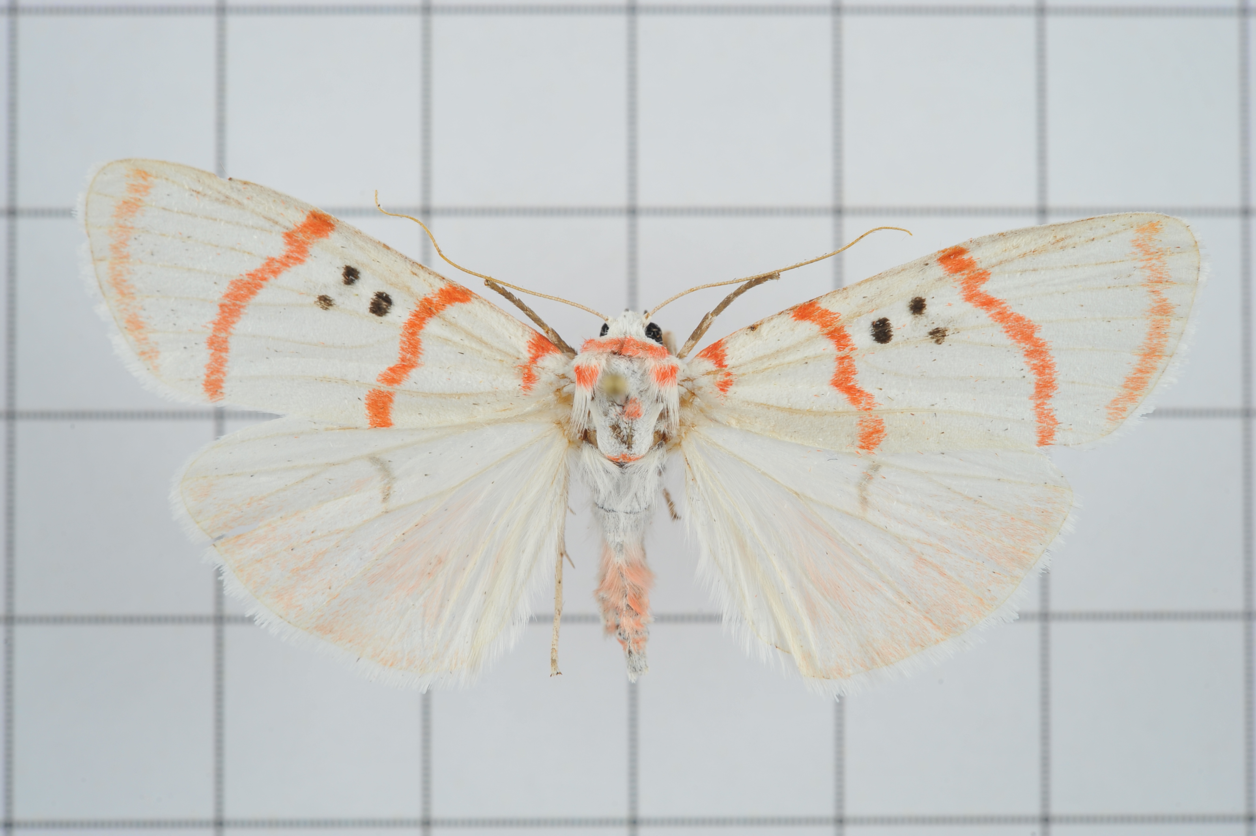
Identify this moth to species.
Cyana subalba
